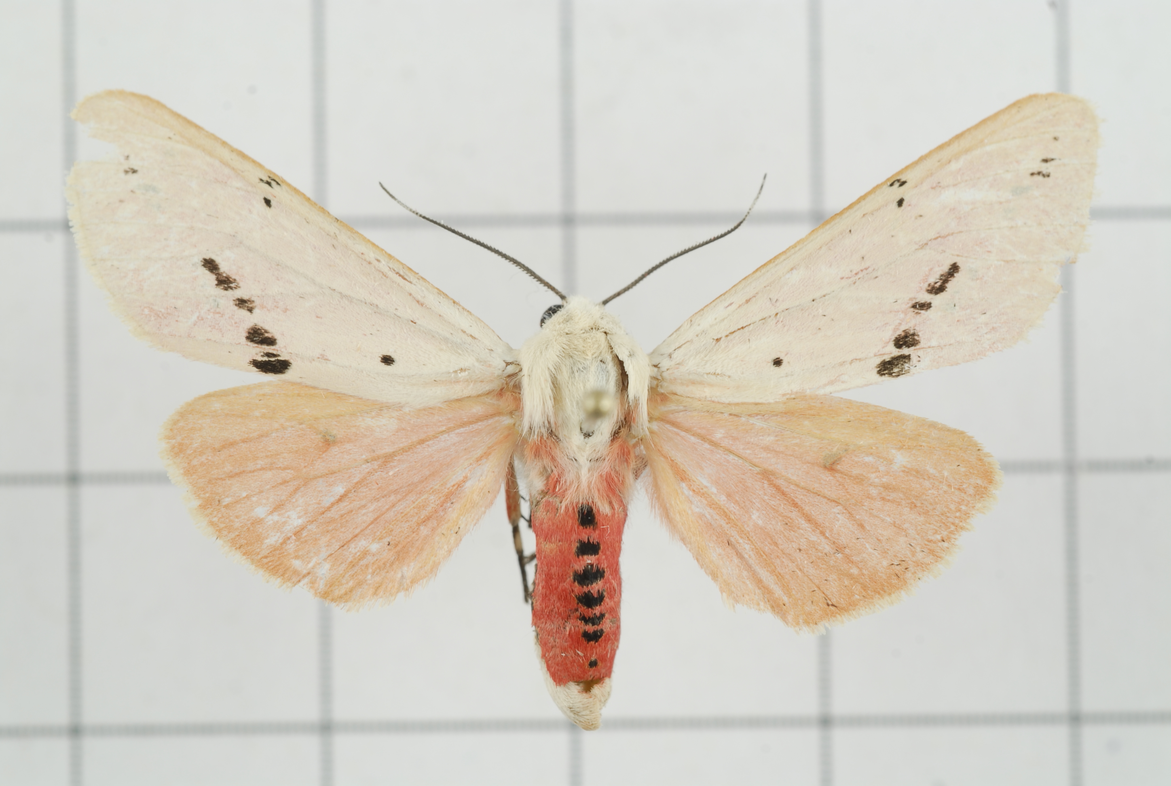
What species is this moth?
Spilarctia subcarnea
